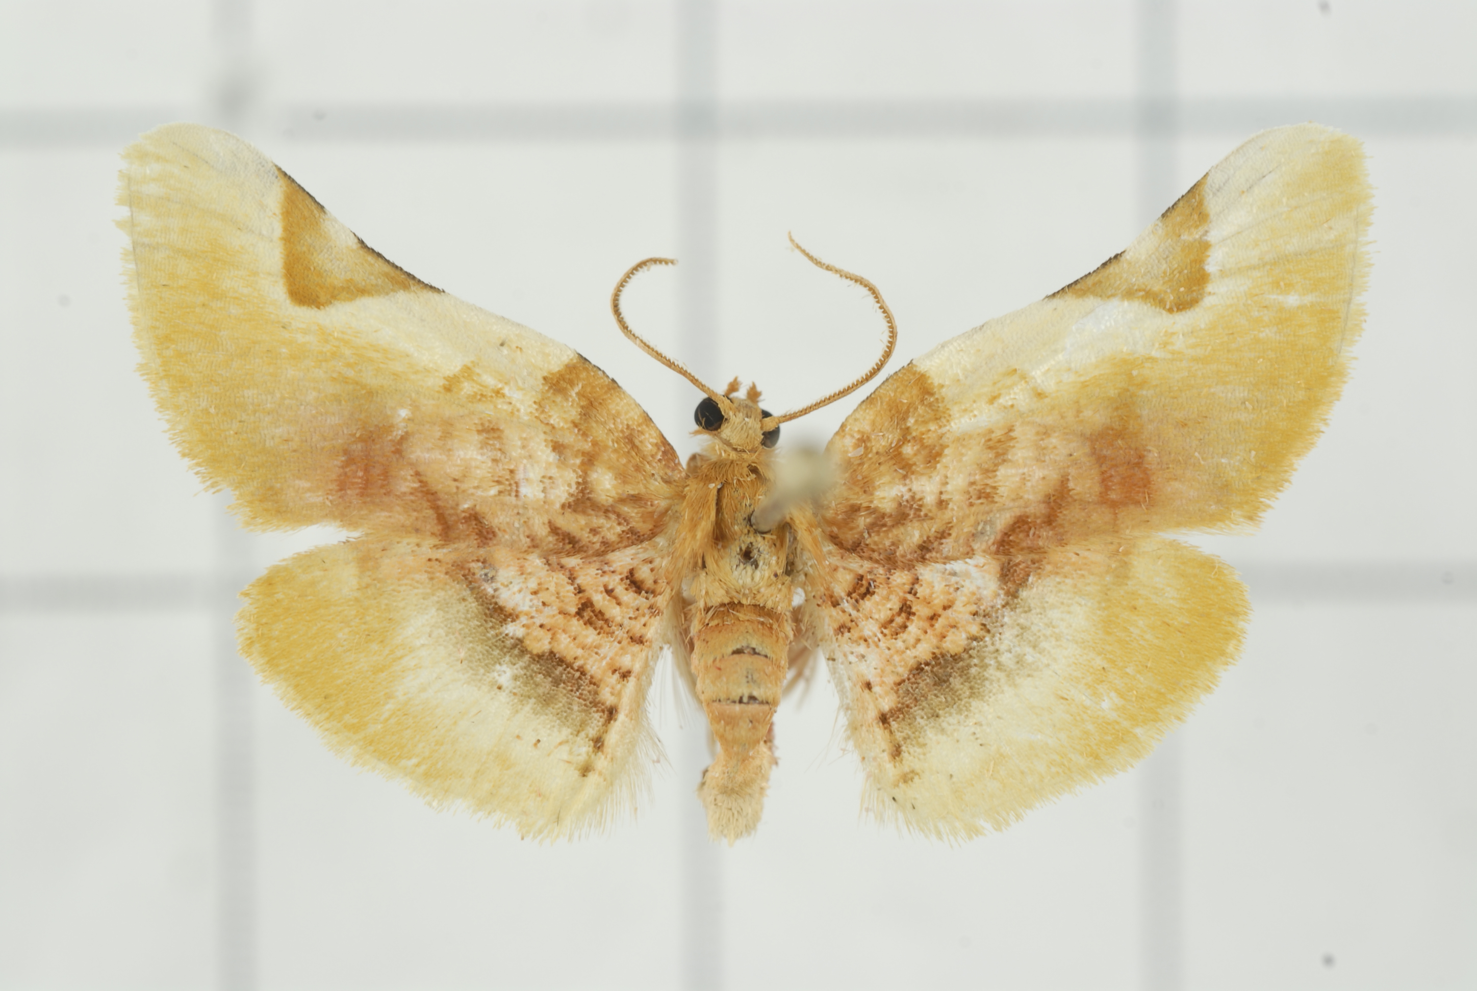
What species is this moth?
Pyrinioides sinuosus
